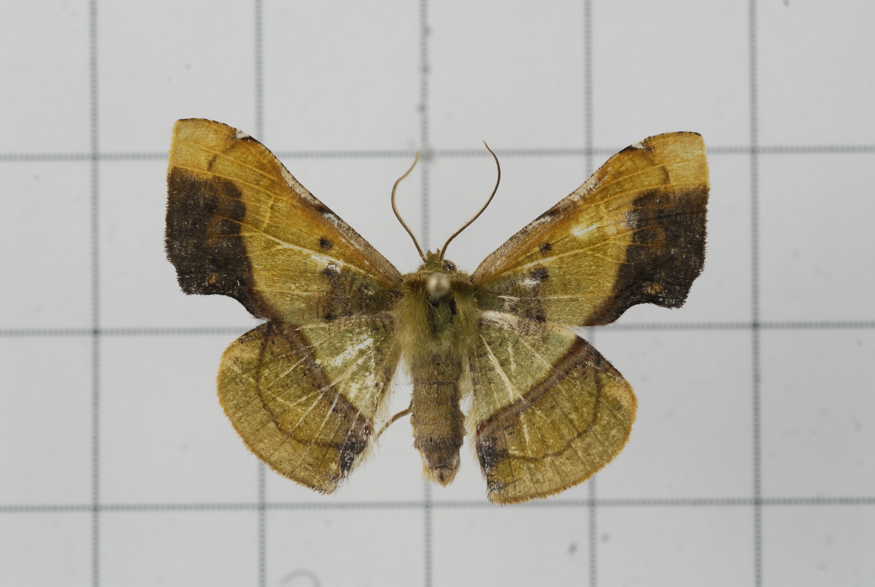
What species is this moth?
Fascellina plagiata
